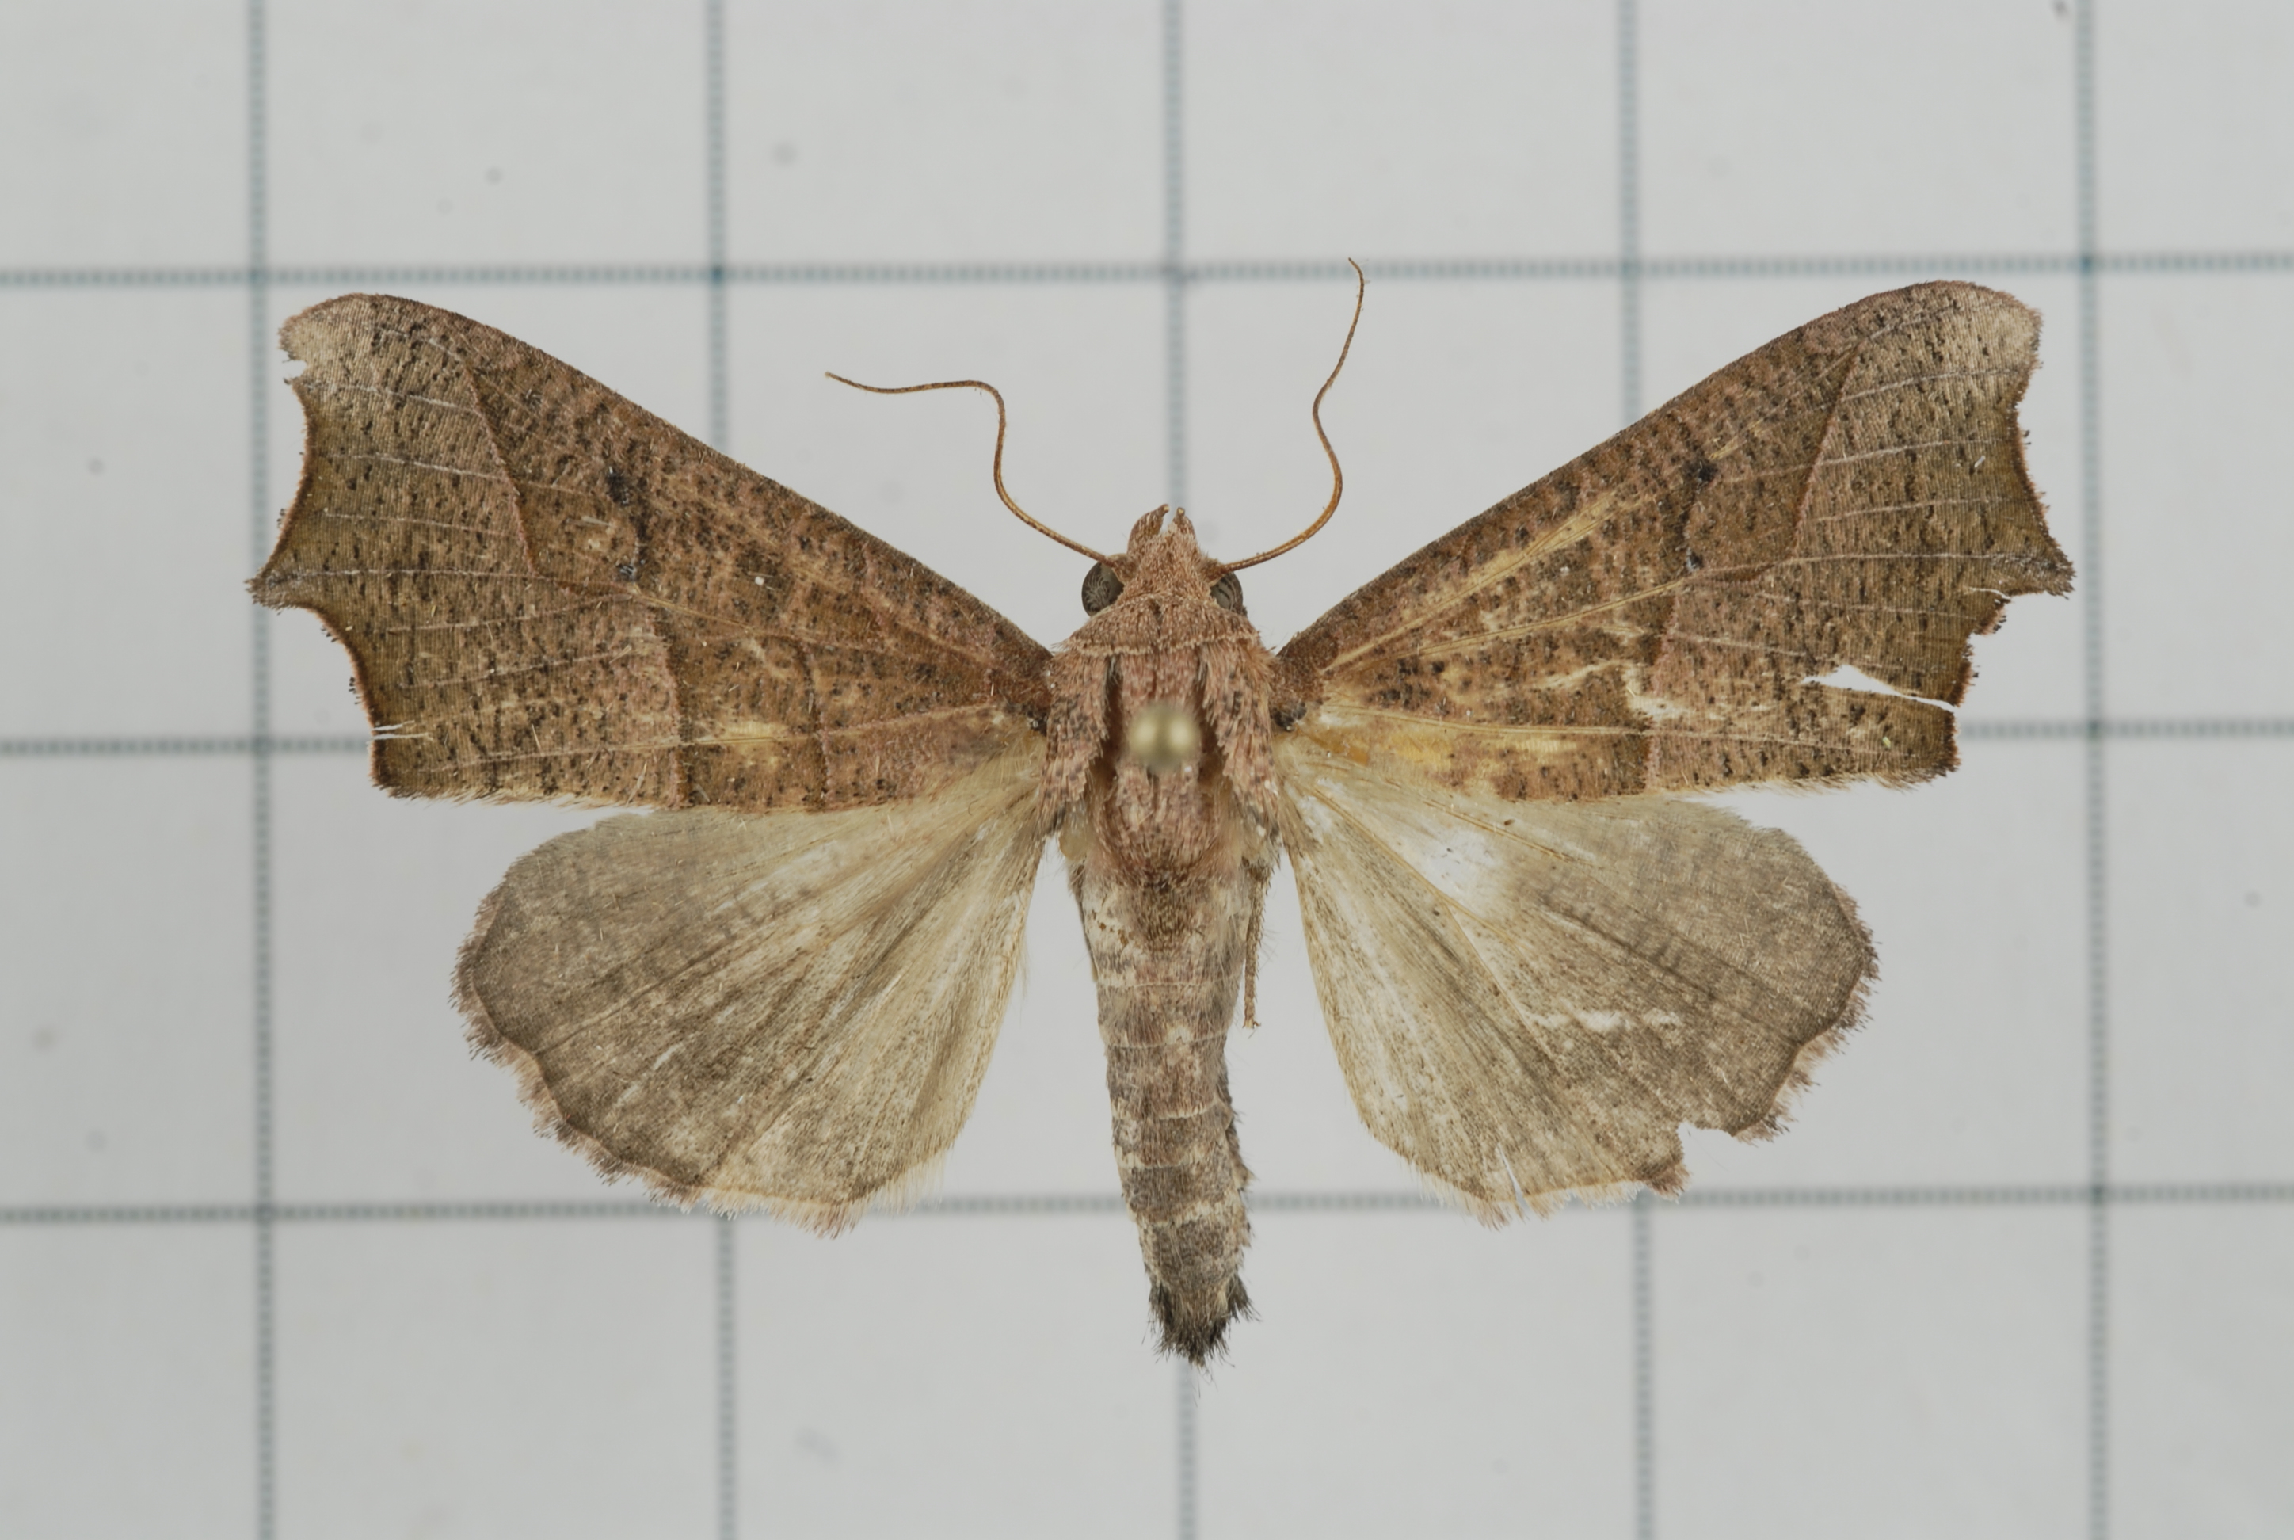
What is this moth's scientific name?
Gonitis mesogona
